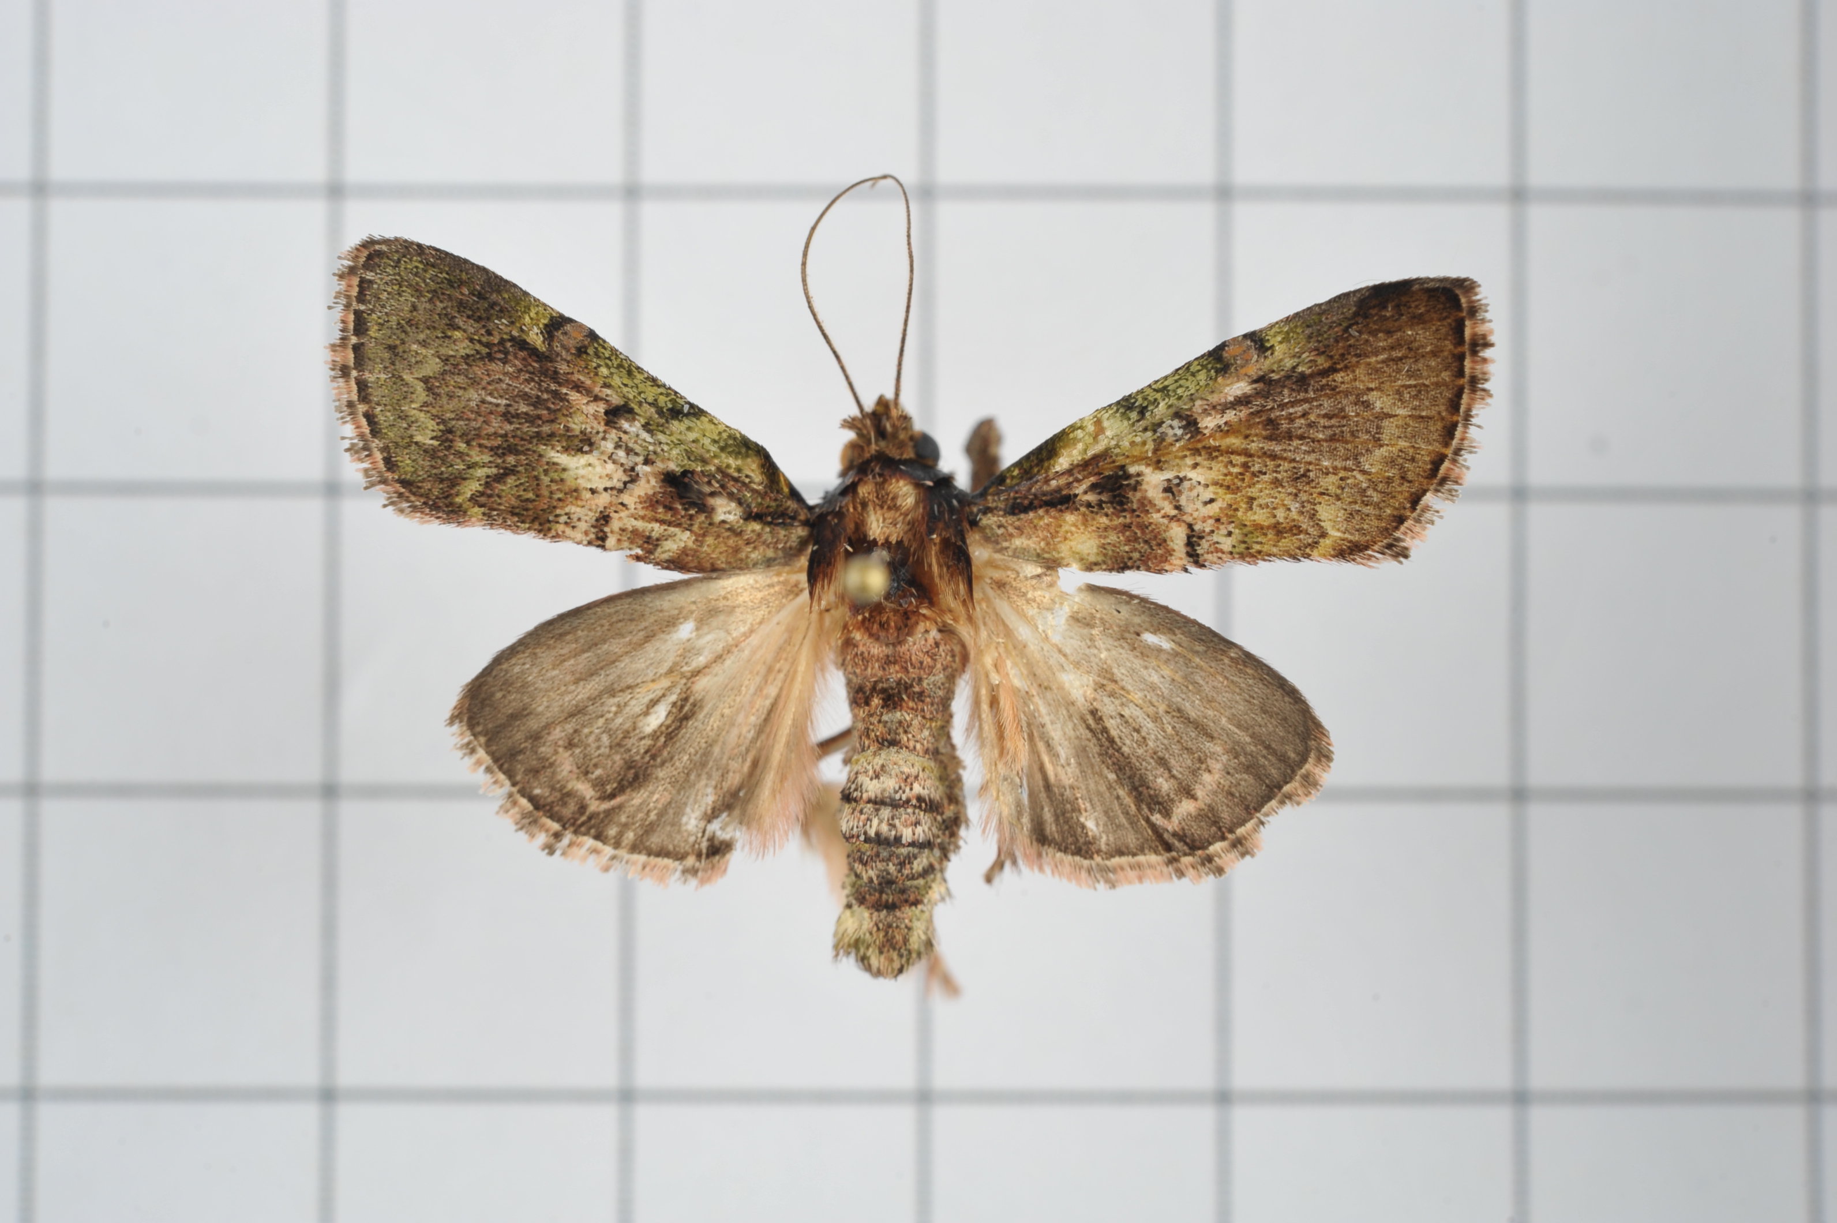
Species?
Locastra muscosalis
